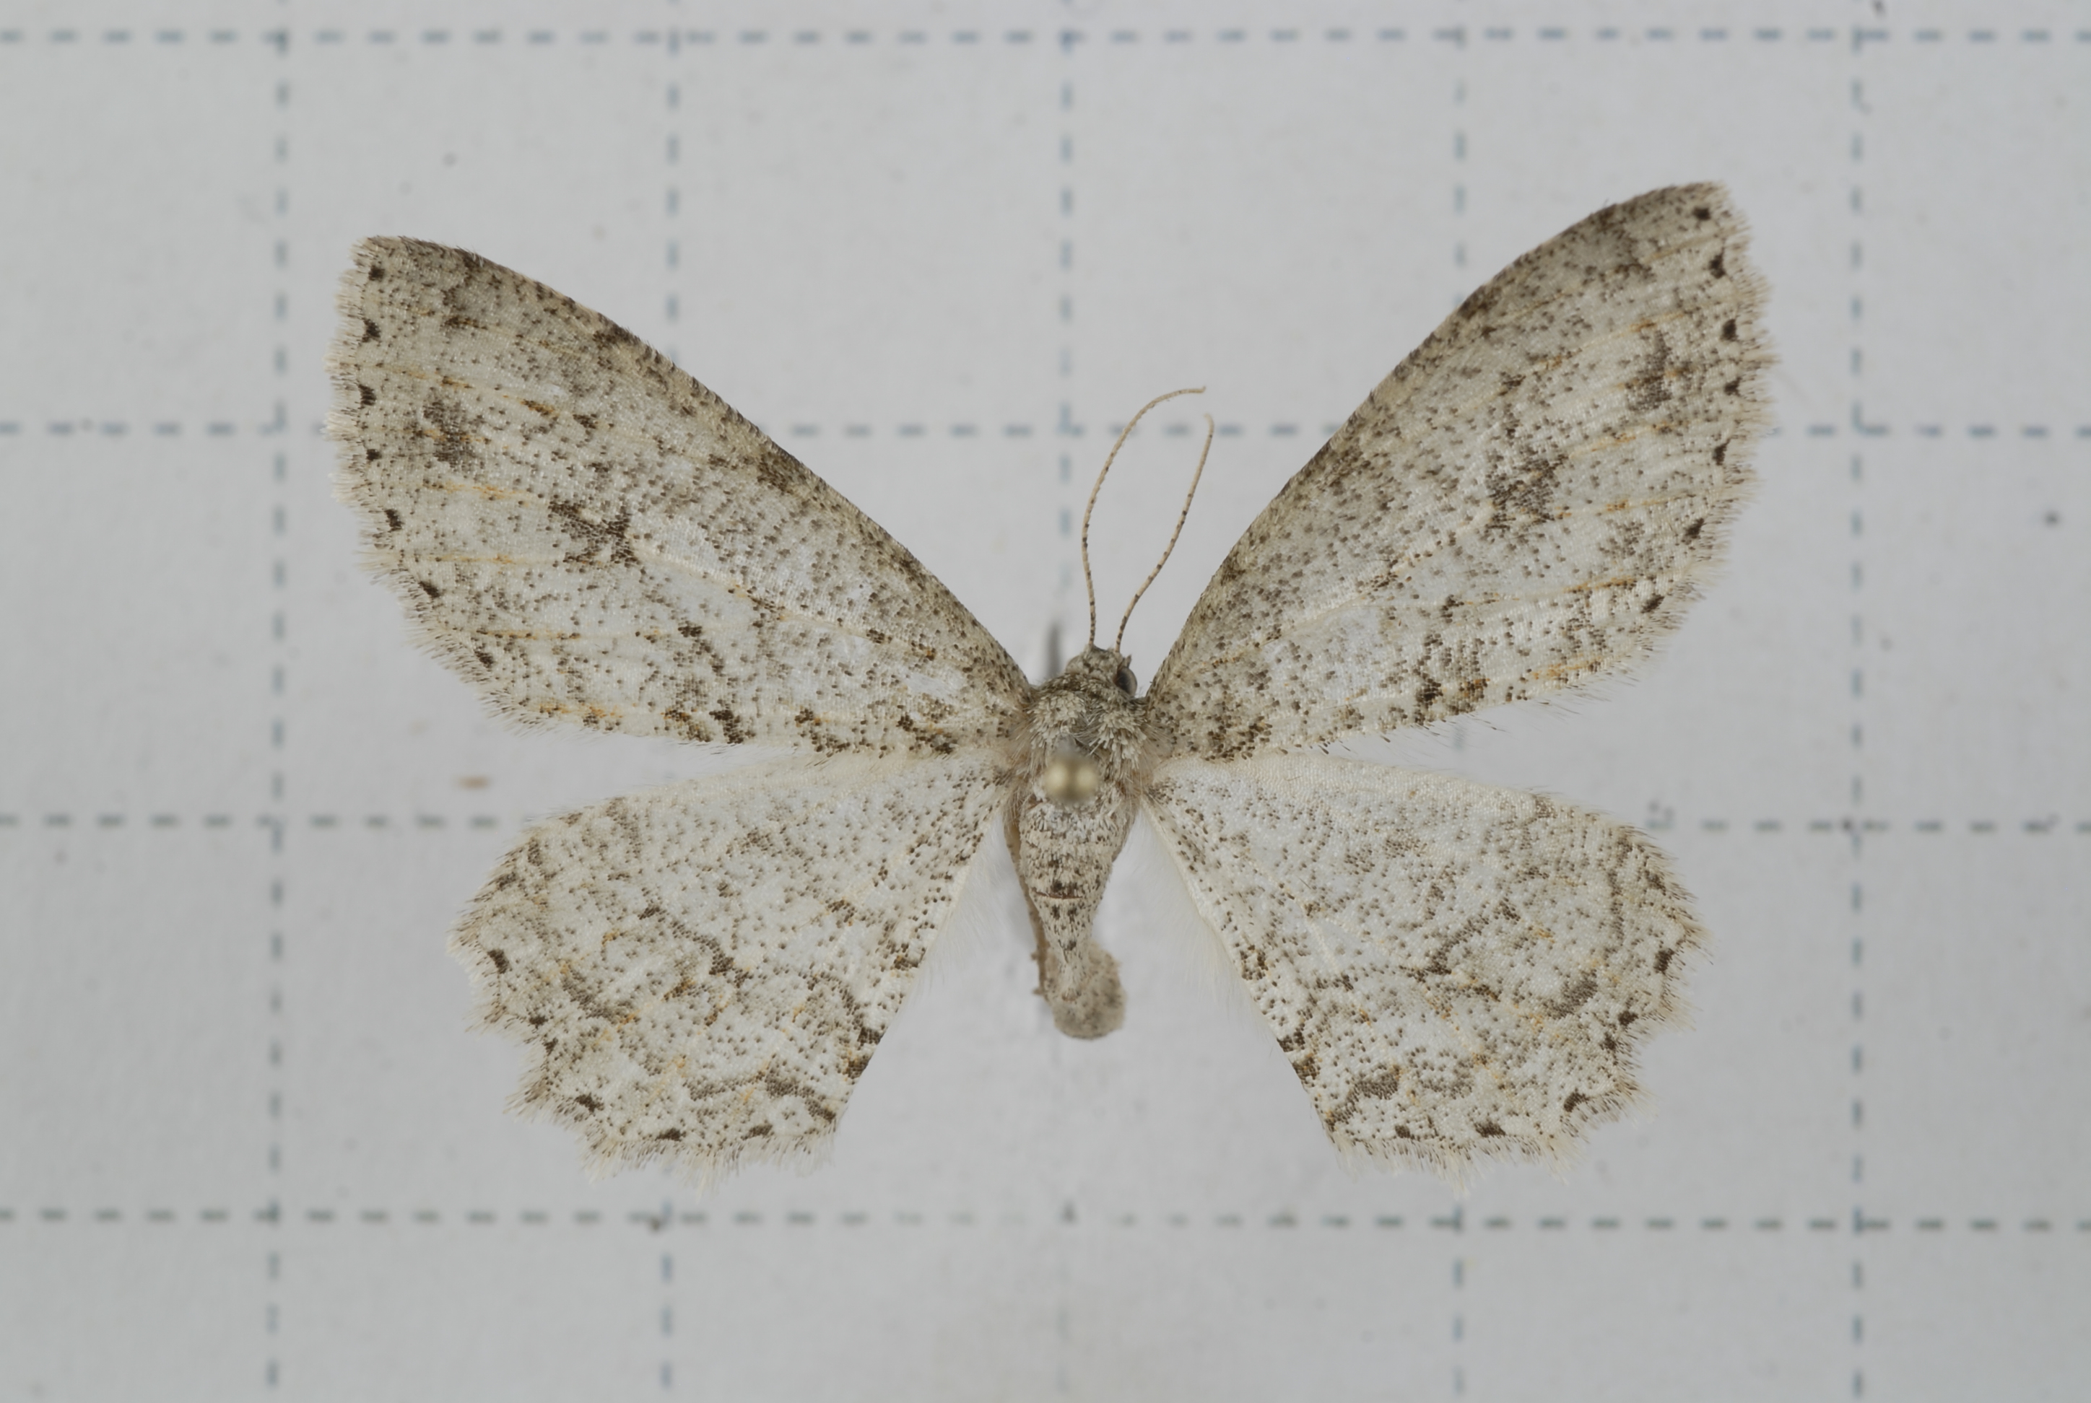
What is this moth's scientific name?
Ectropis arizanensis
